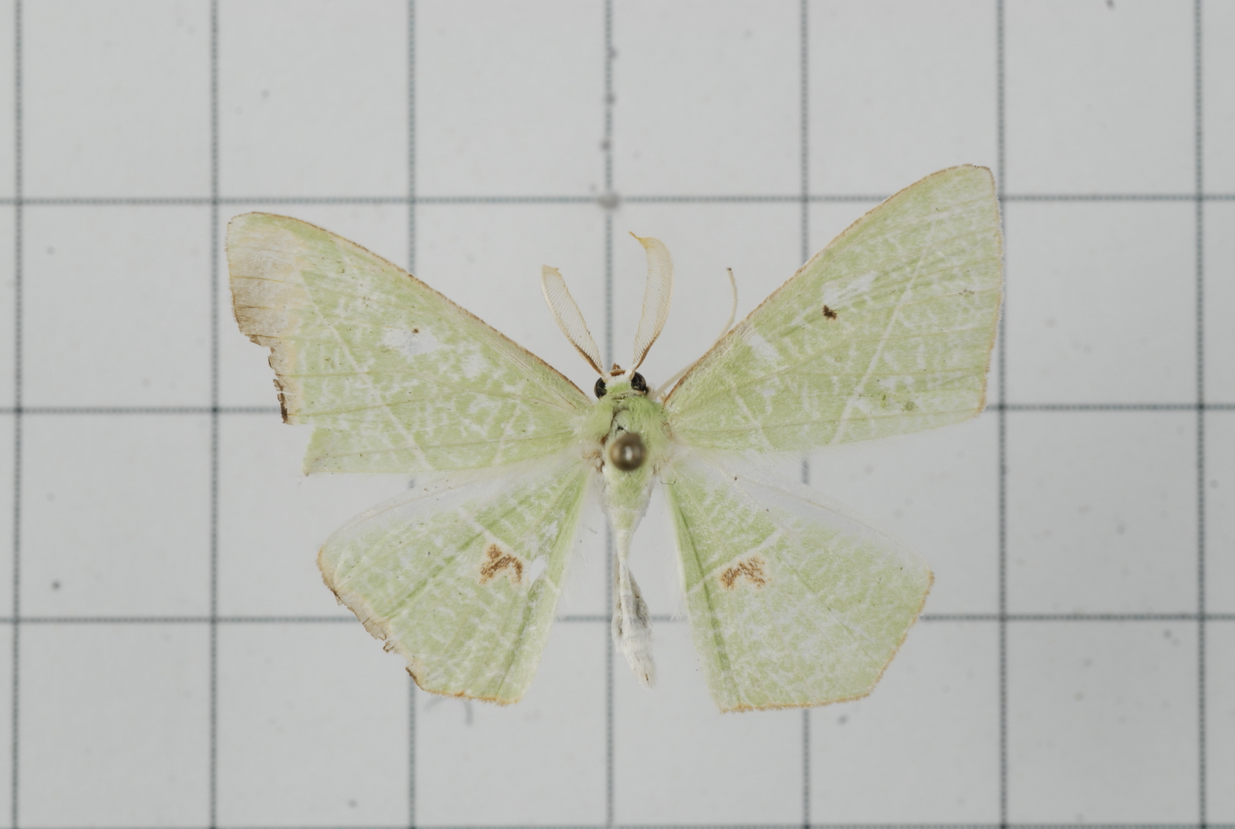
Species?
Tanaoctenia haliaria
